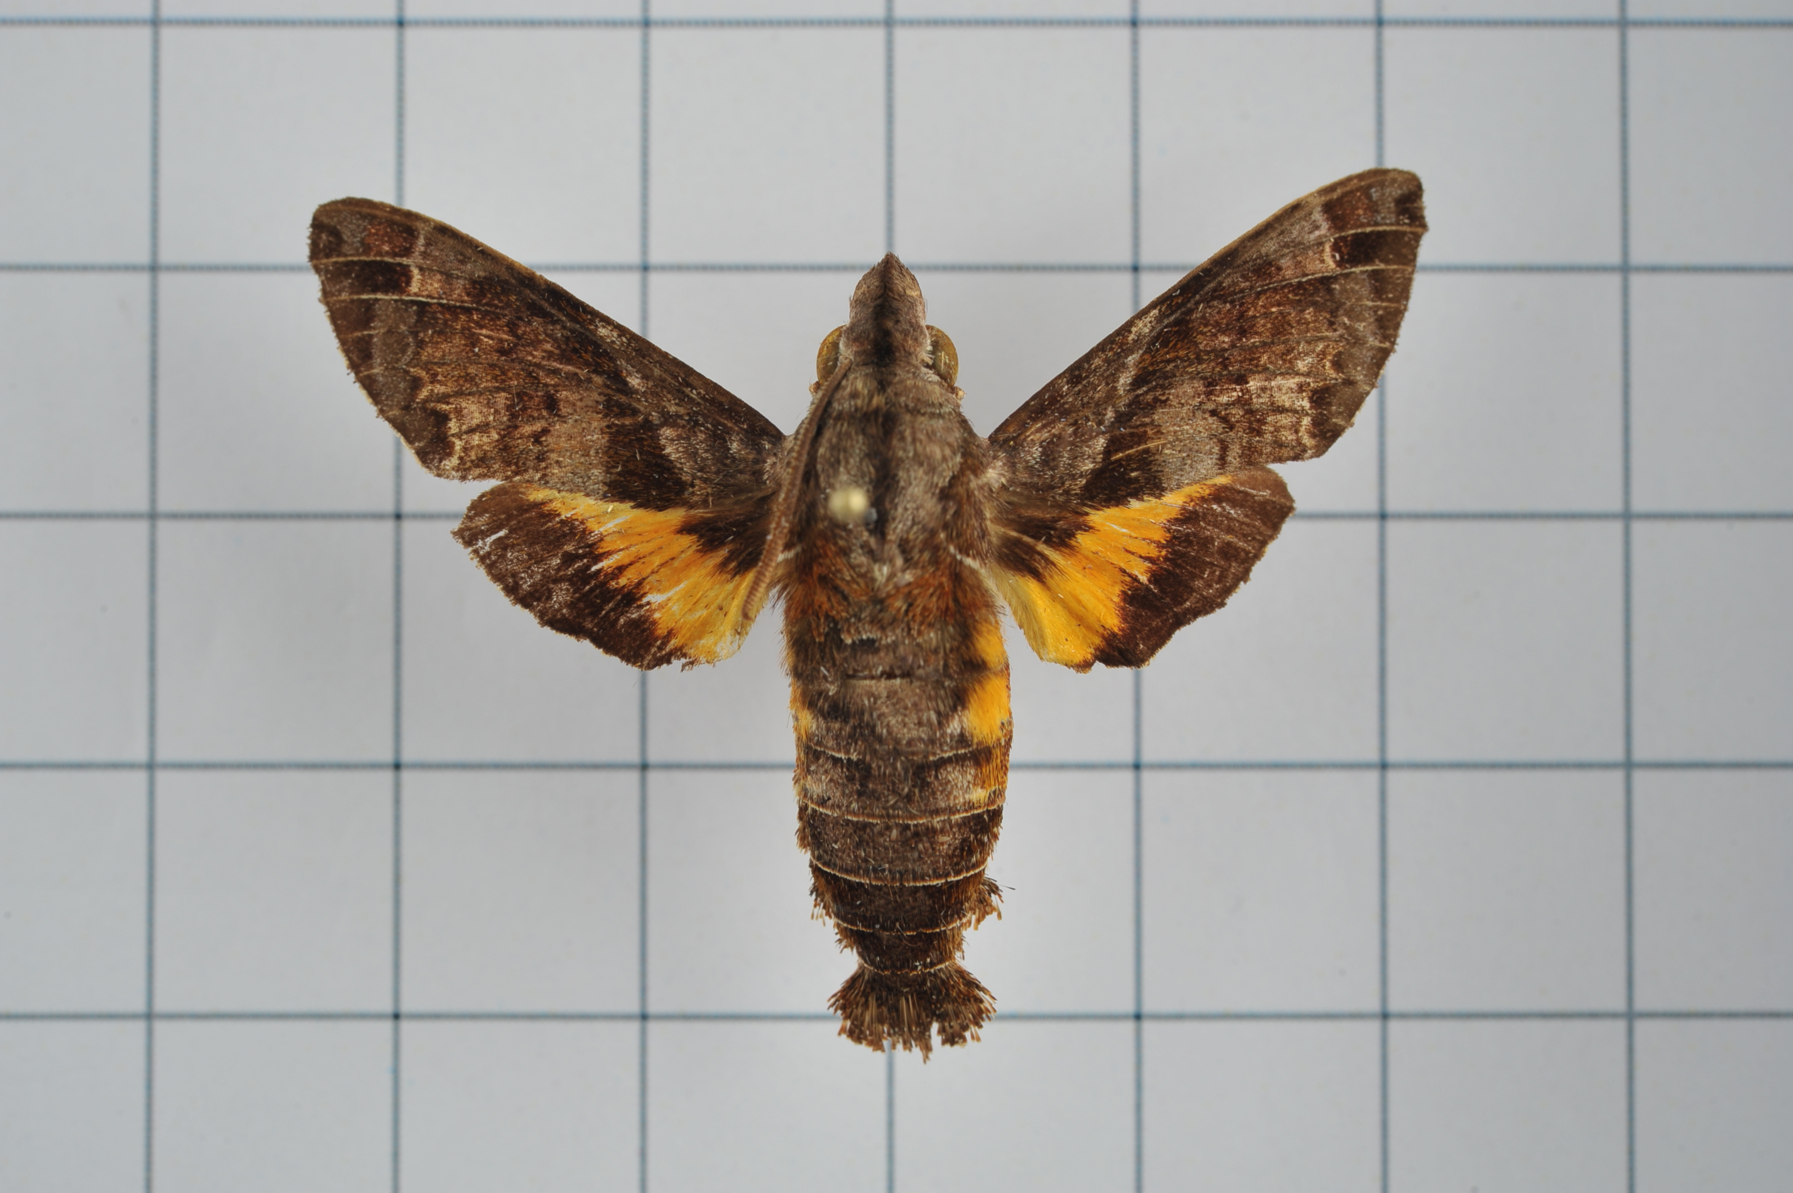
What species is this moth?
Macroglossum fritzei
